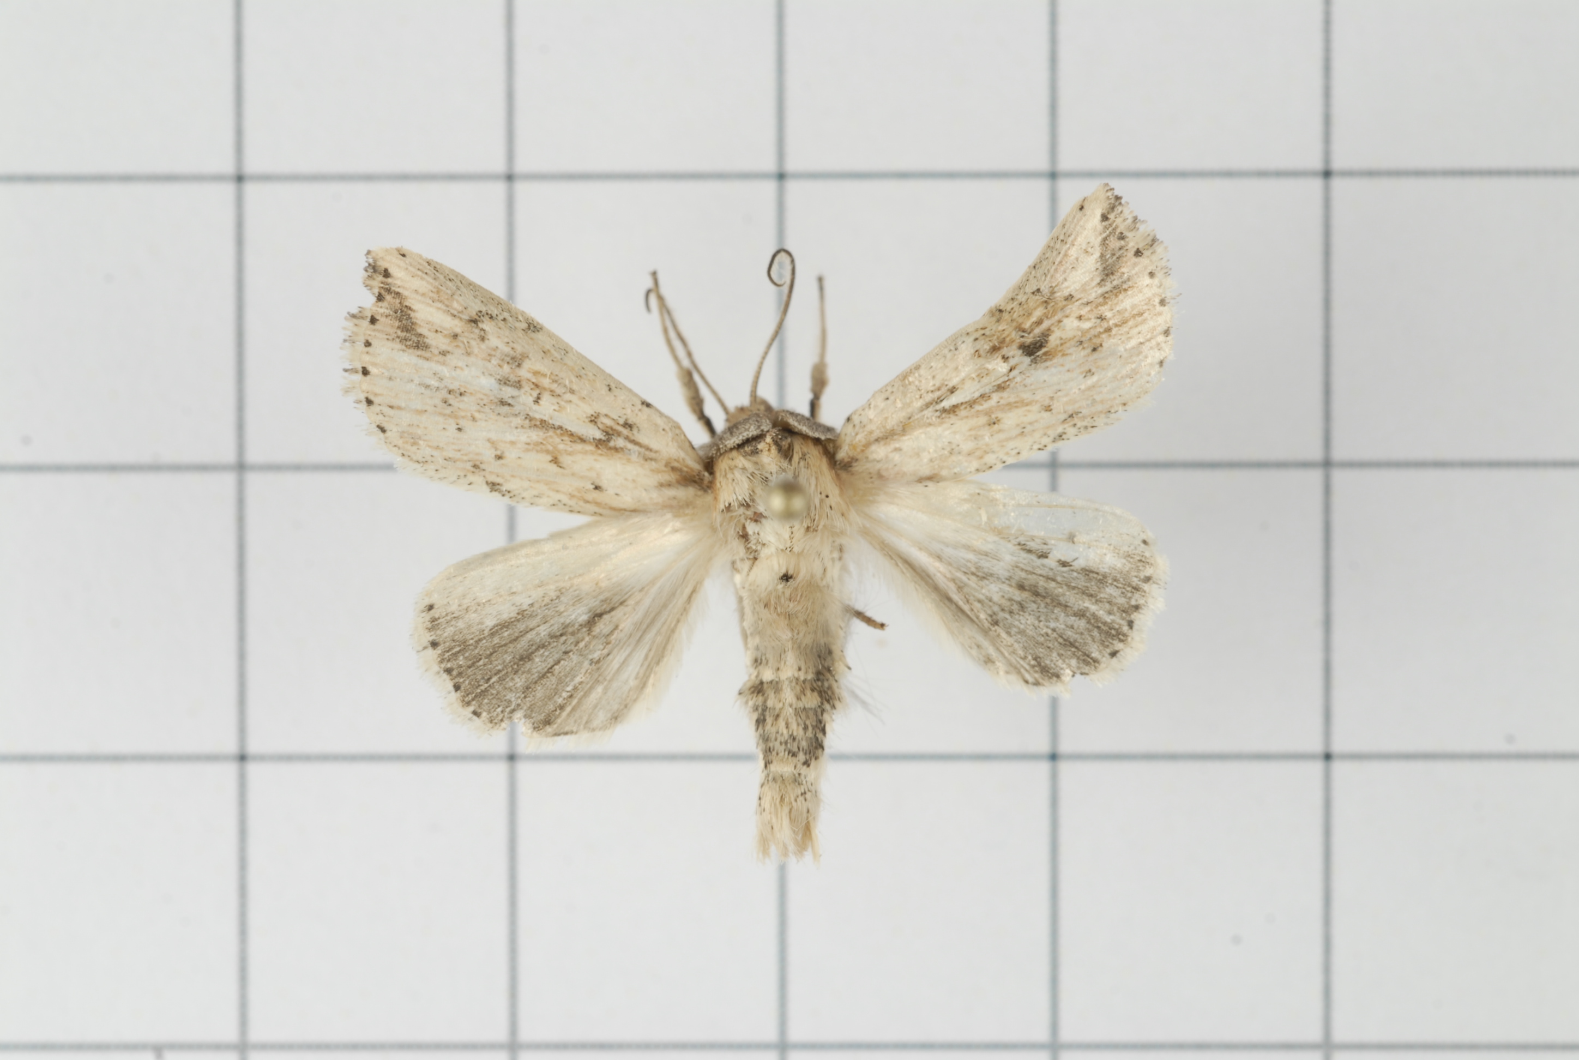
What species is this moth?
Mythimna pulchra
